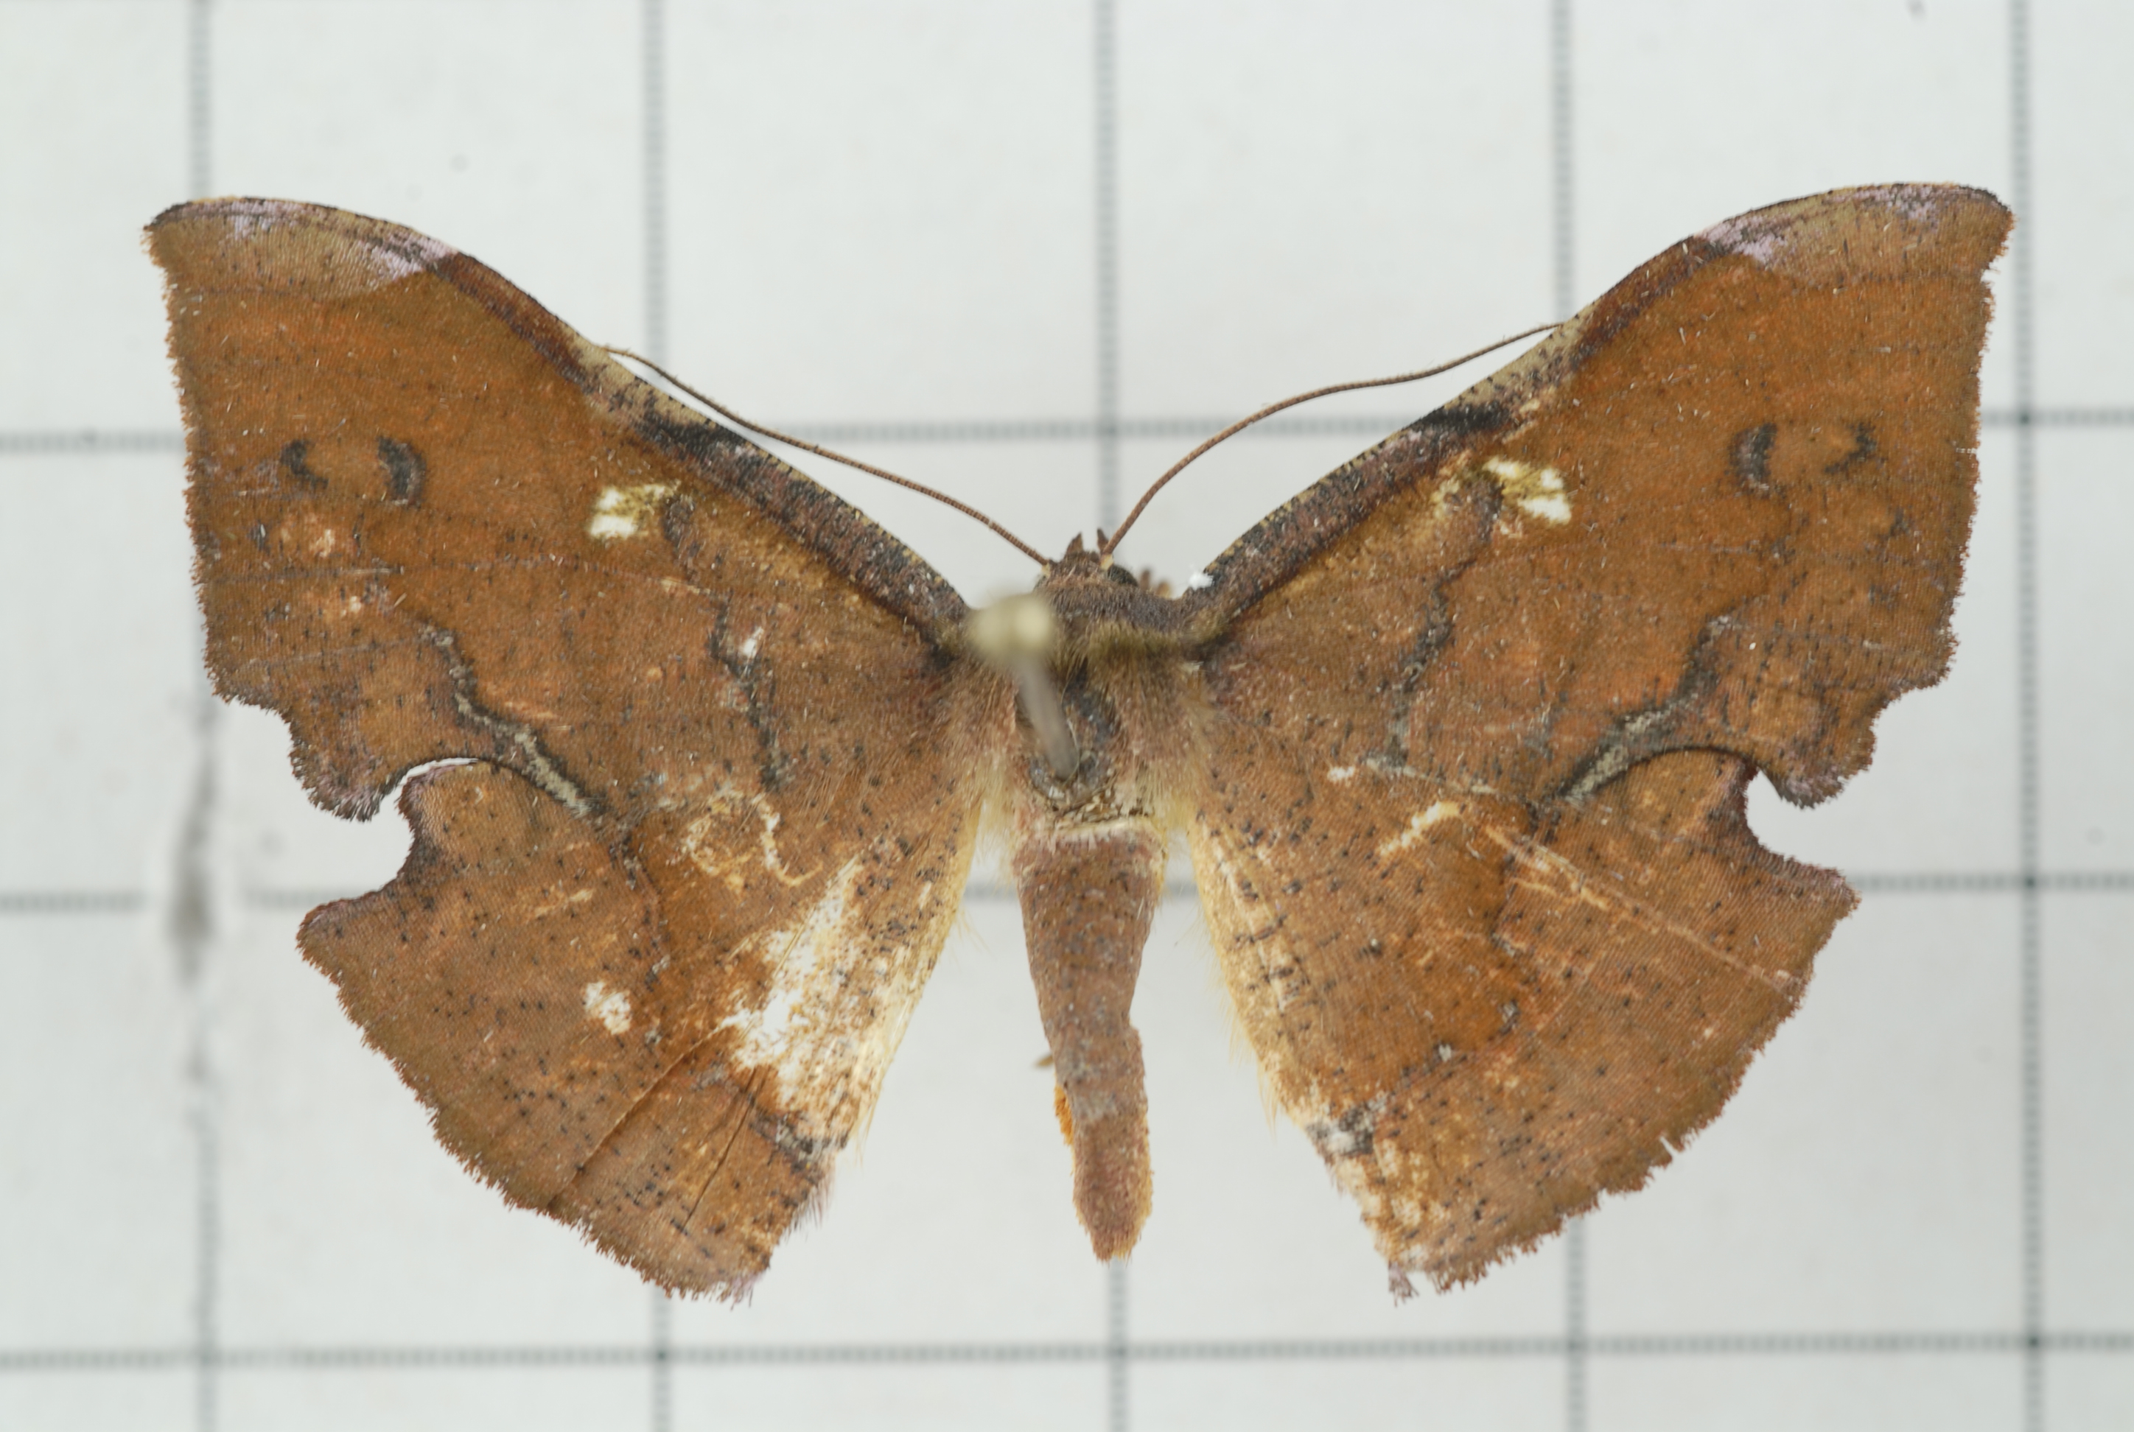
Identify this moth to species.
Fascellina chromataria
